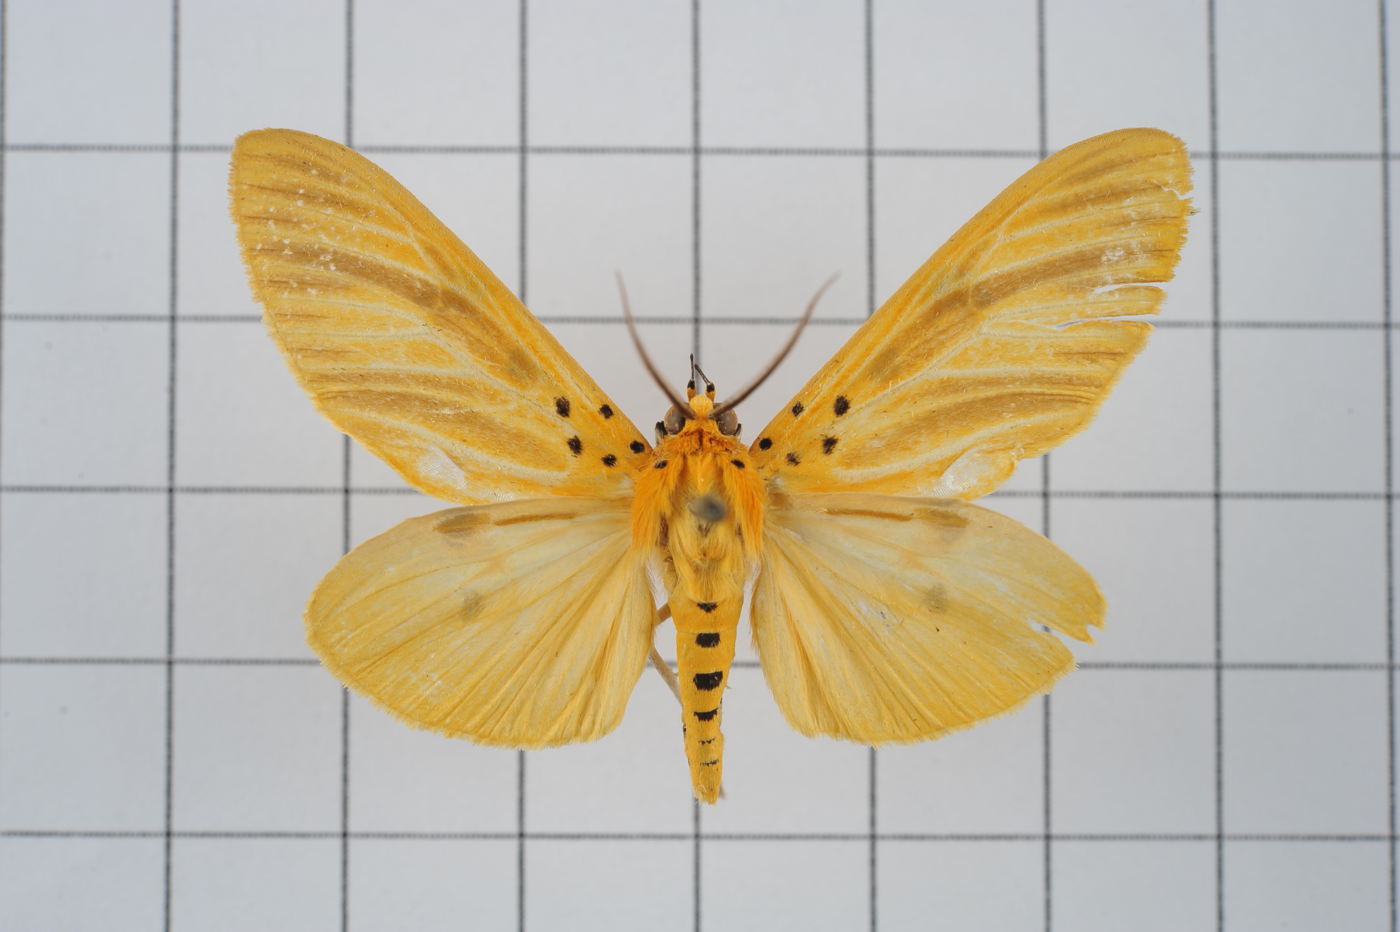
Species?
Asota egens confinis
